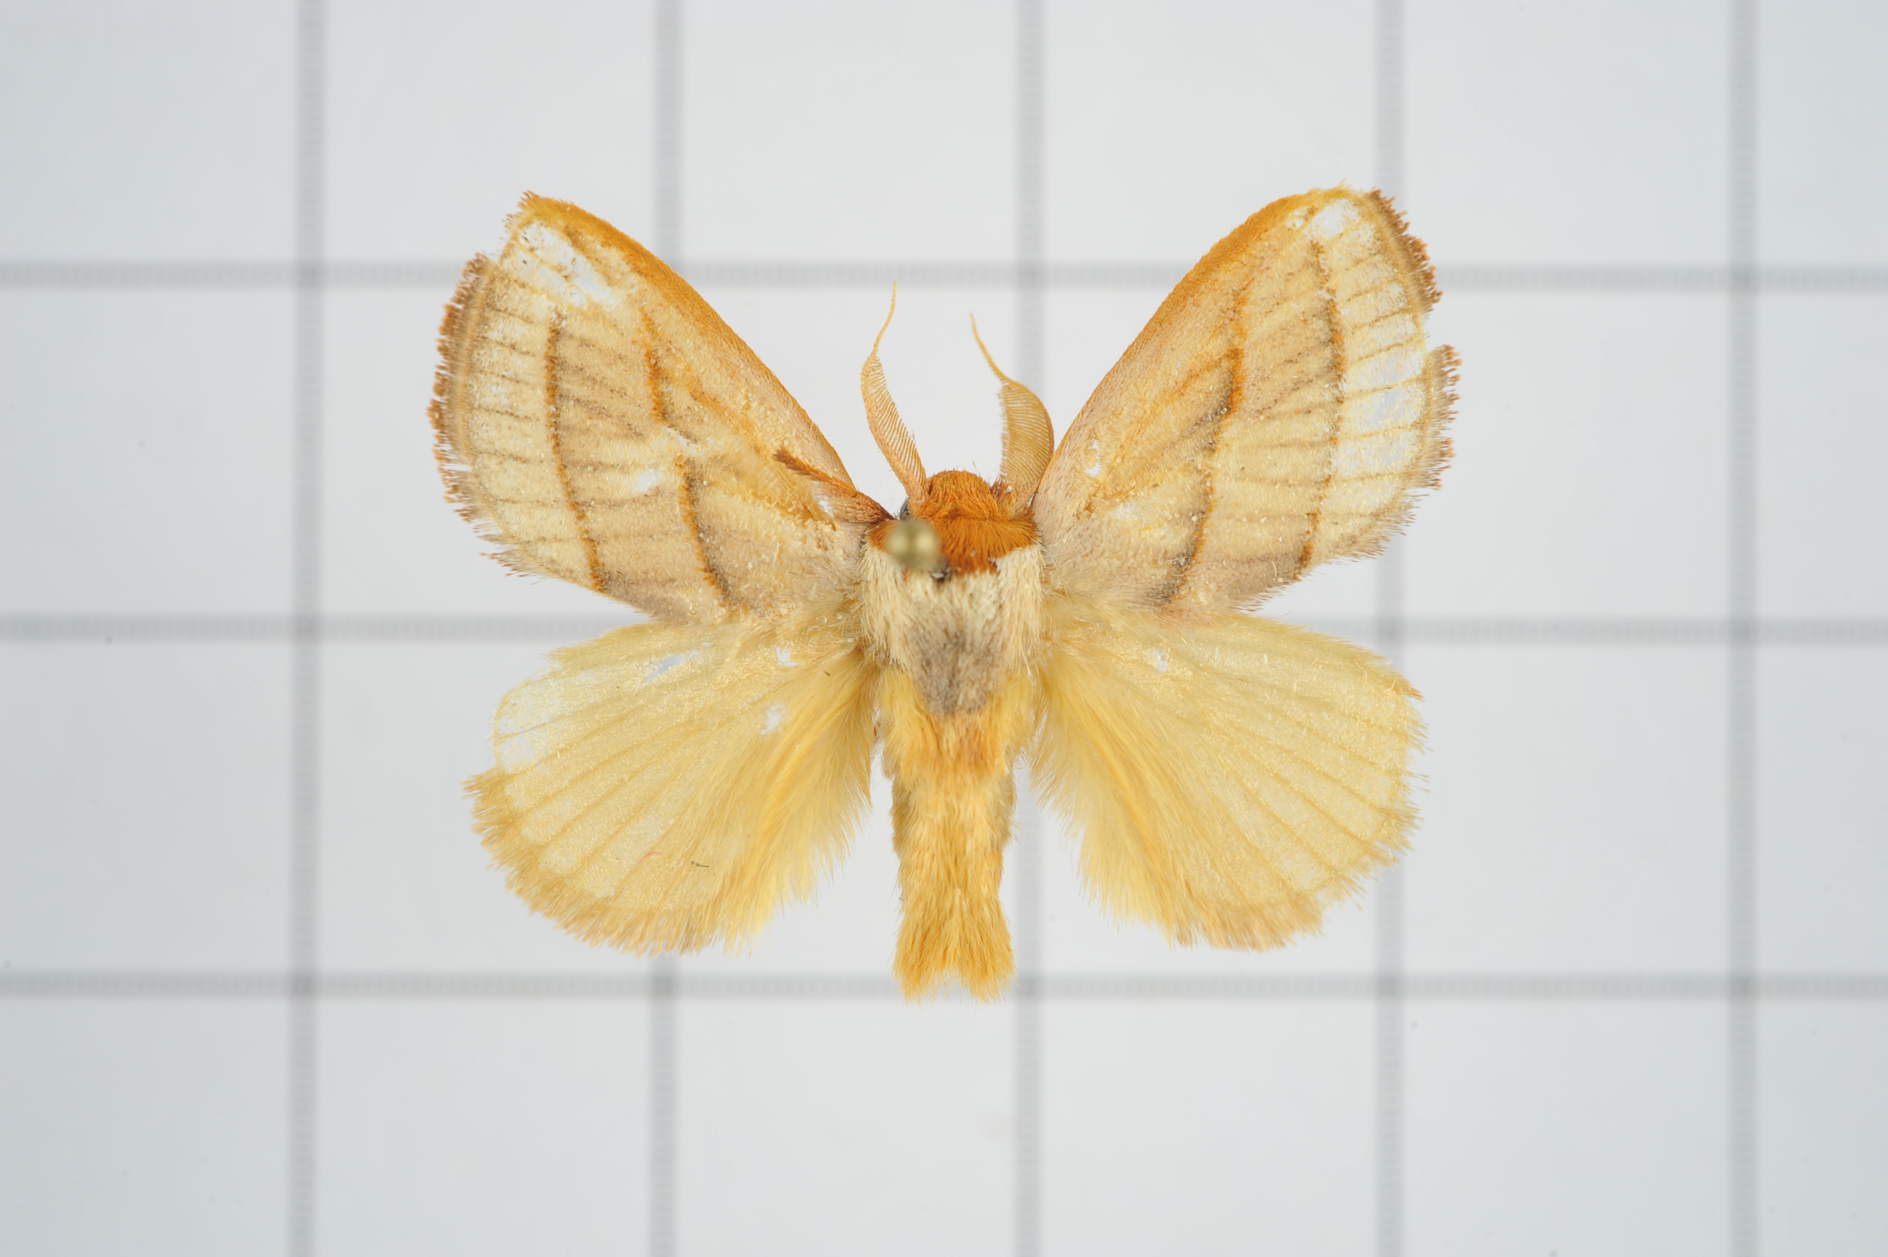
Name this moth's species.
Cania heppneri
